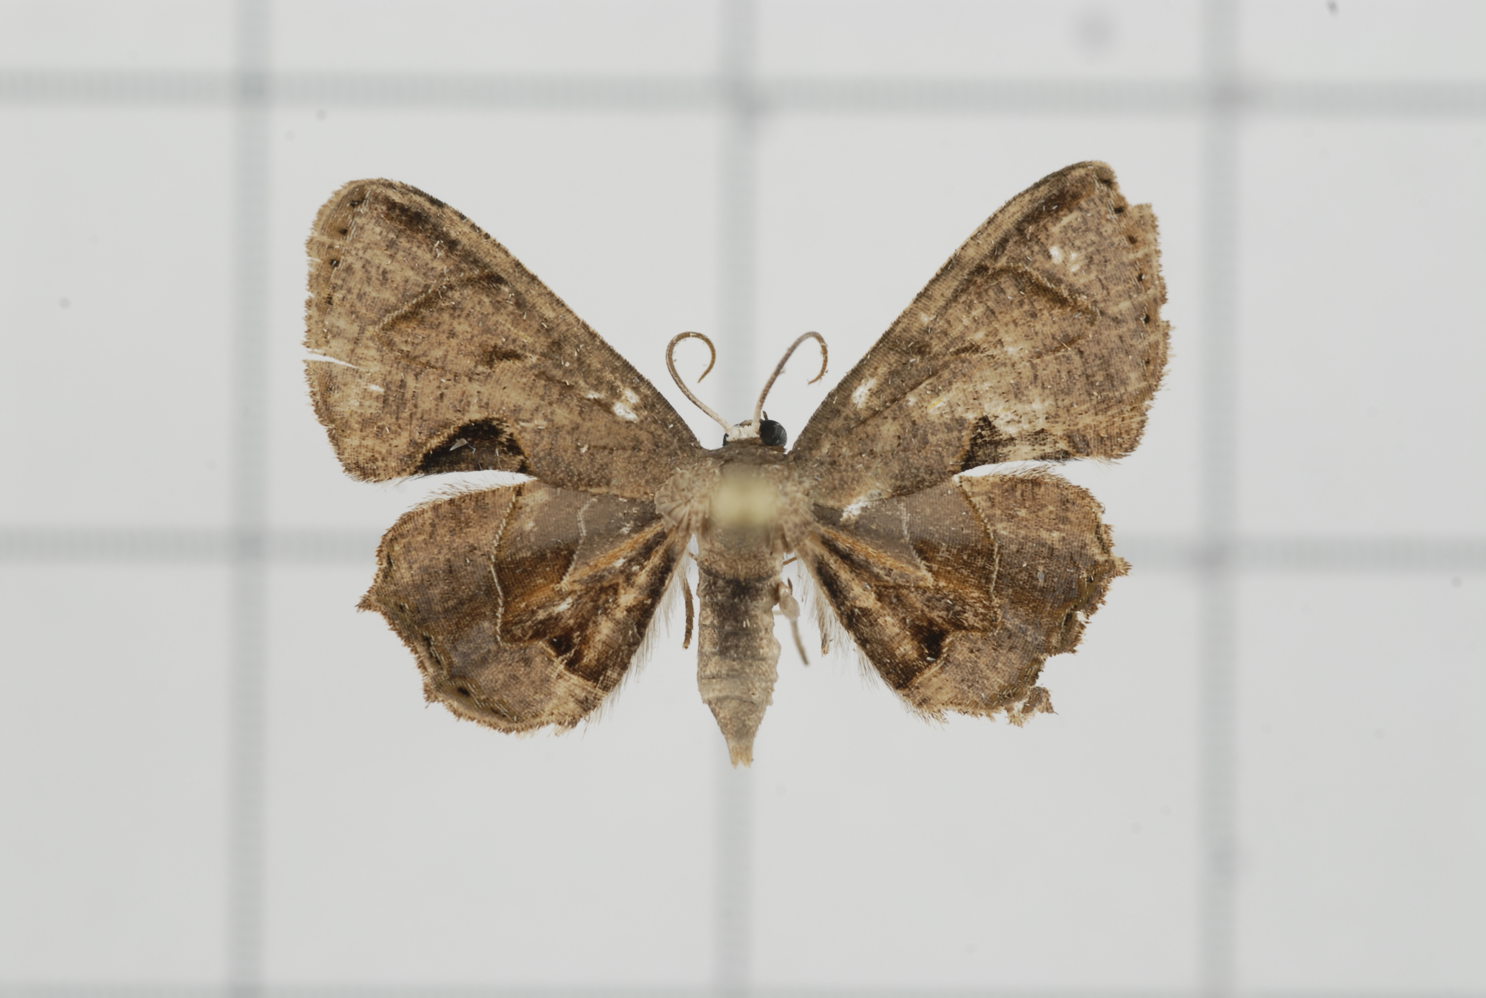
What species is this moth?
Phazaca alikangensis
